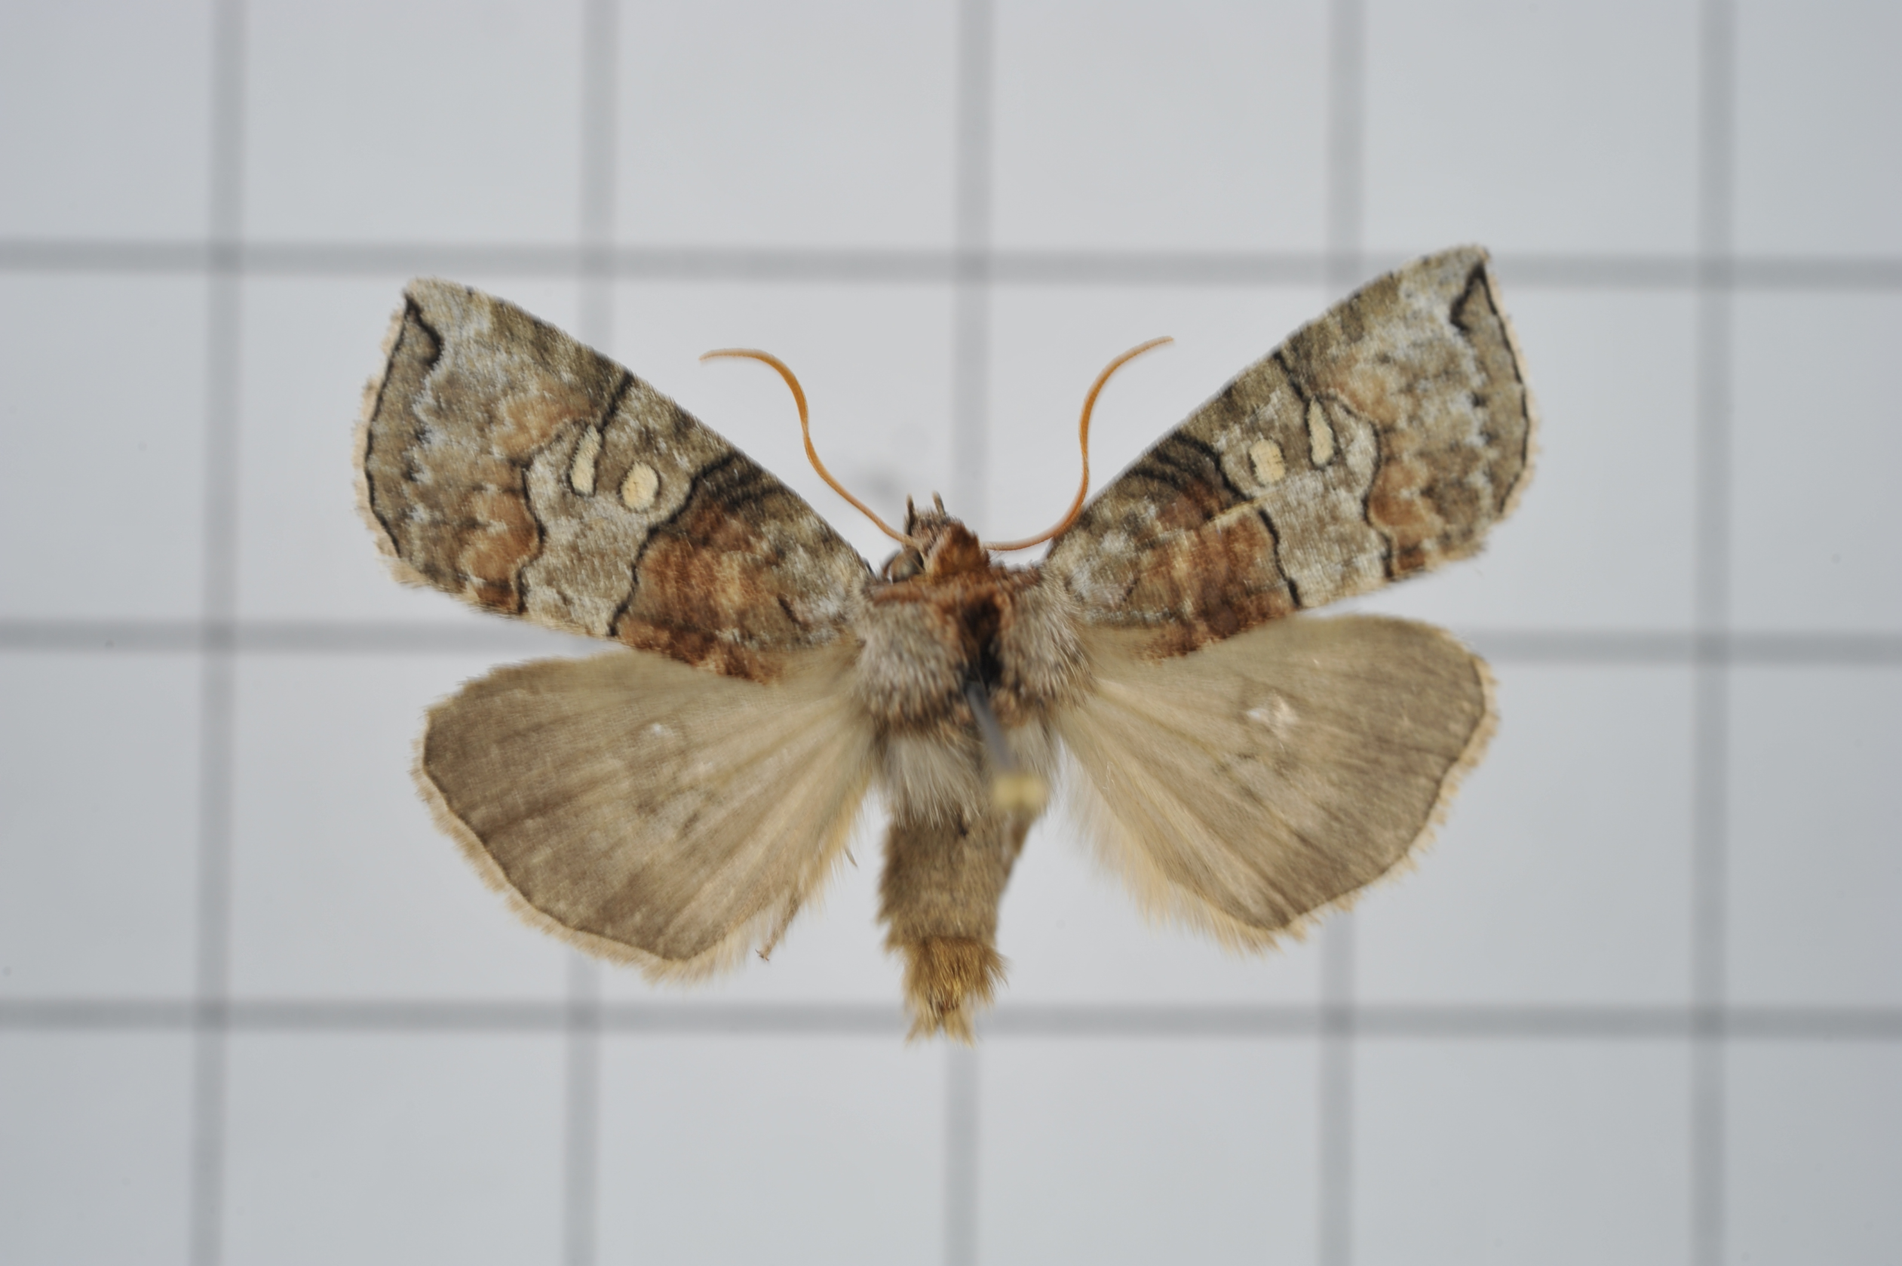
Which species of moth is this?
Nothoploca endoi
